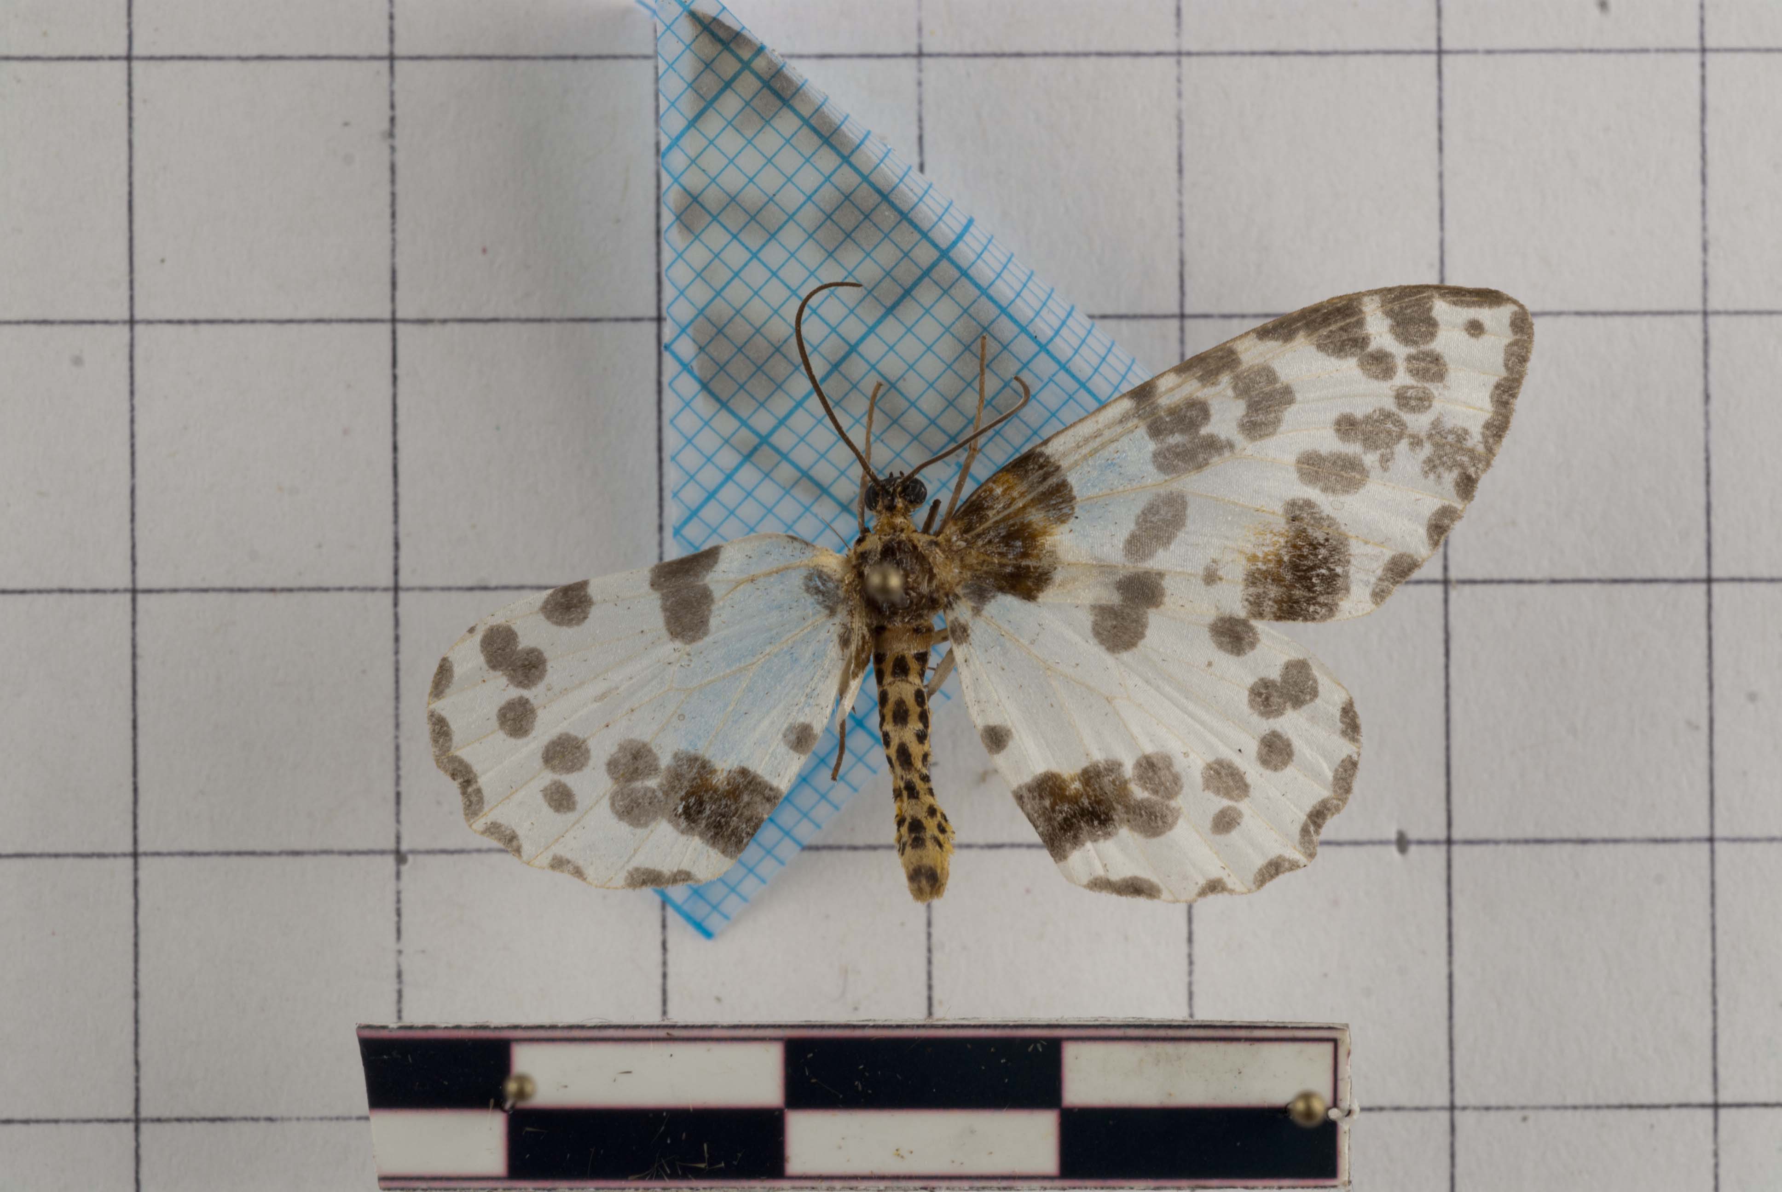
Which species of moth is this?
Abraxas formosilluminata
